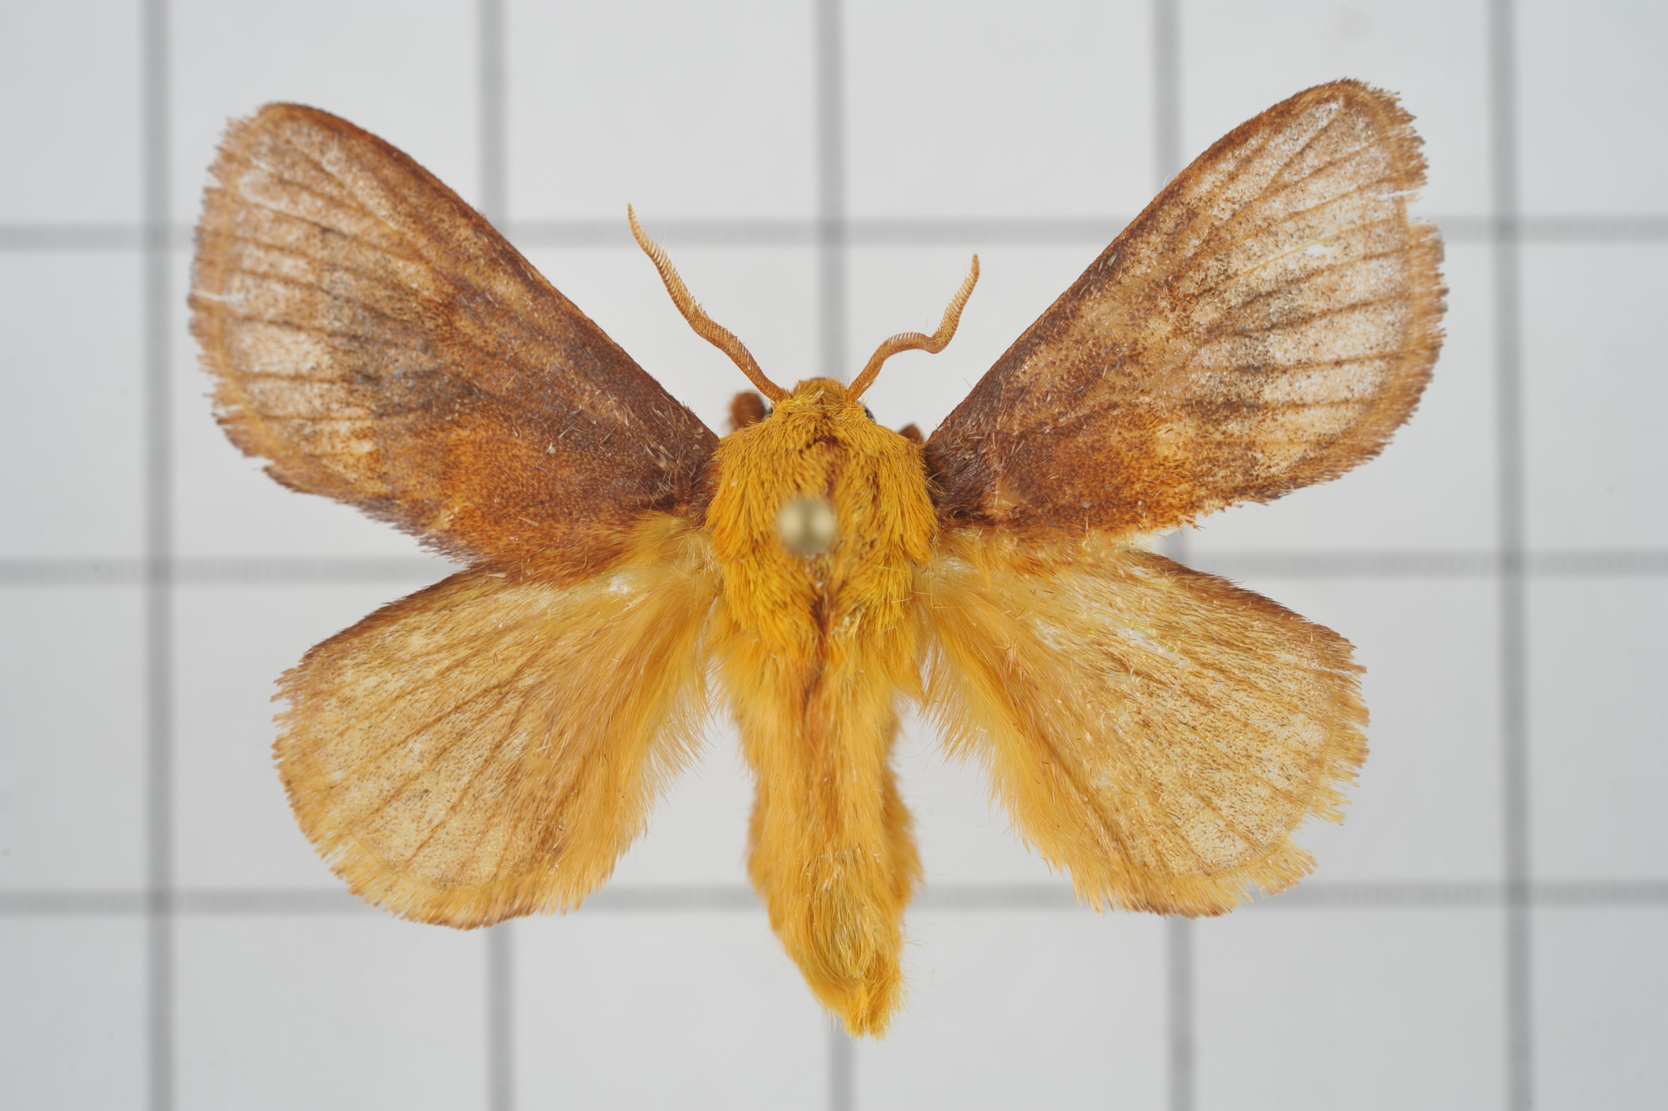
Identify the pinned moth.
Narosoideus flavidorsalis
